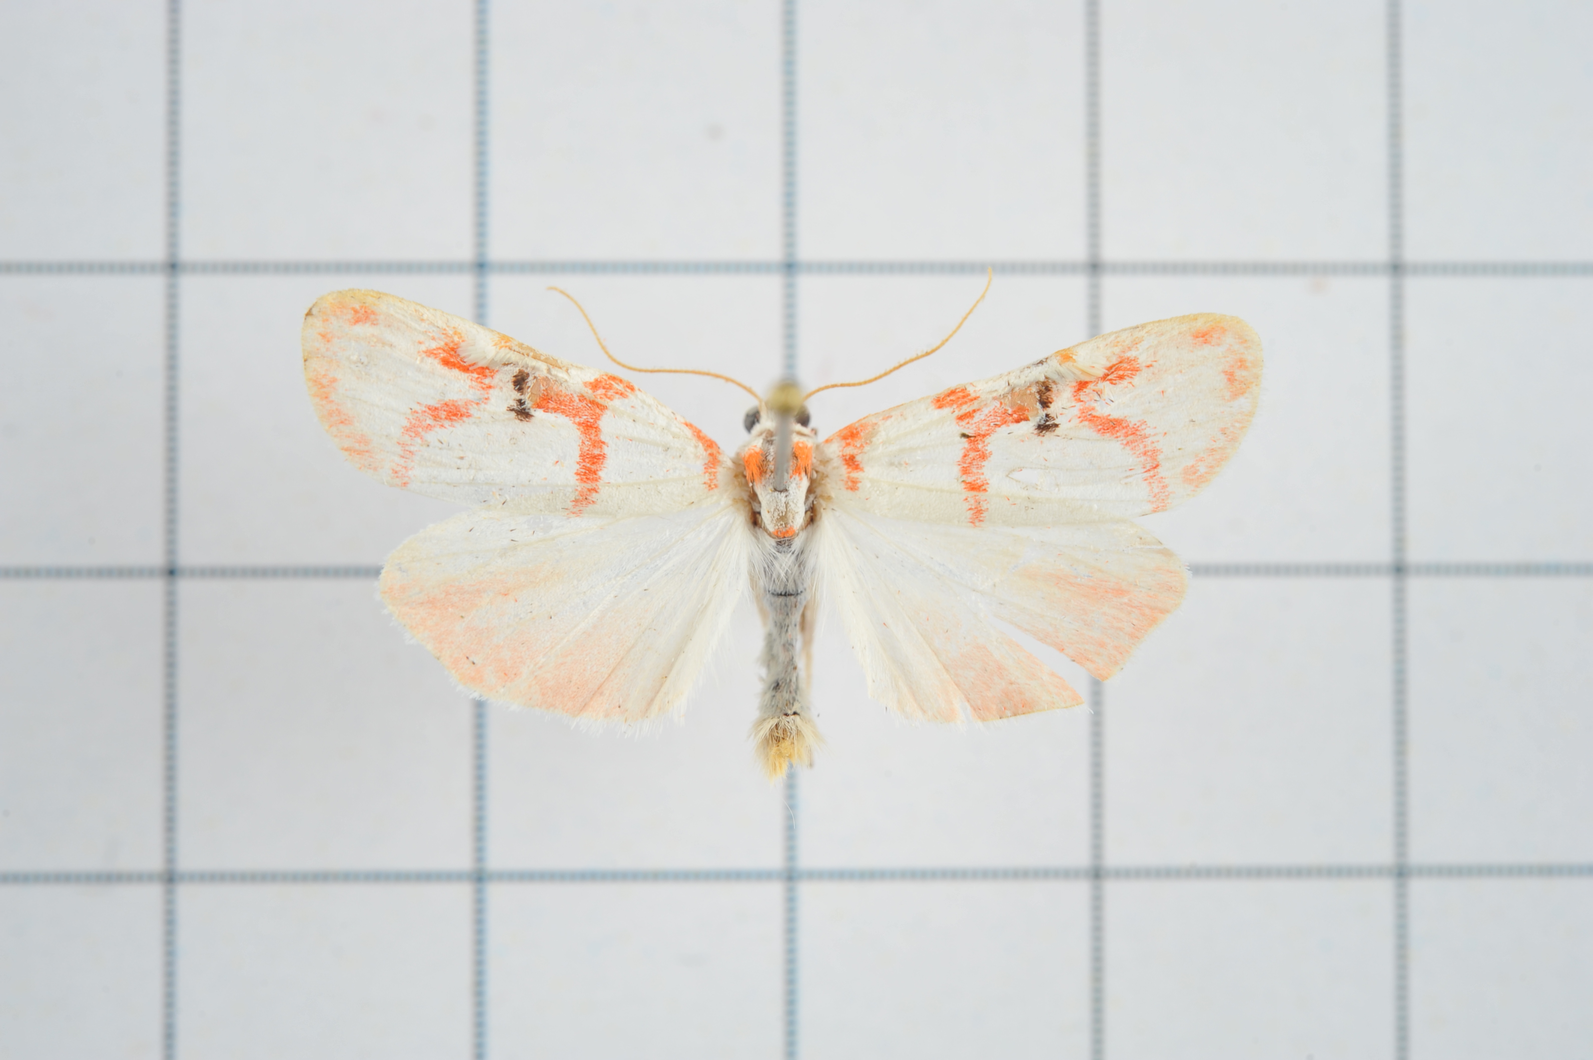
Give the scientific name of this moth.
Cyana hamata hamata
